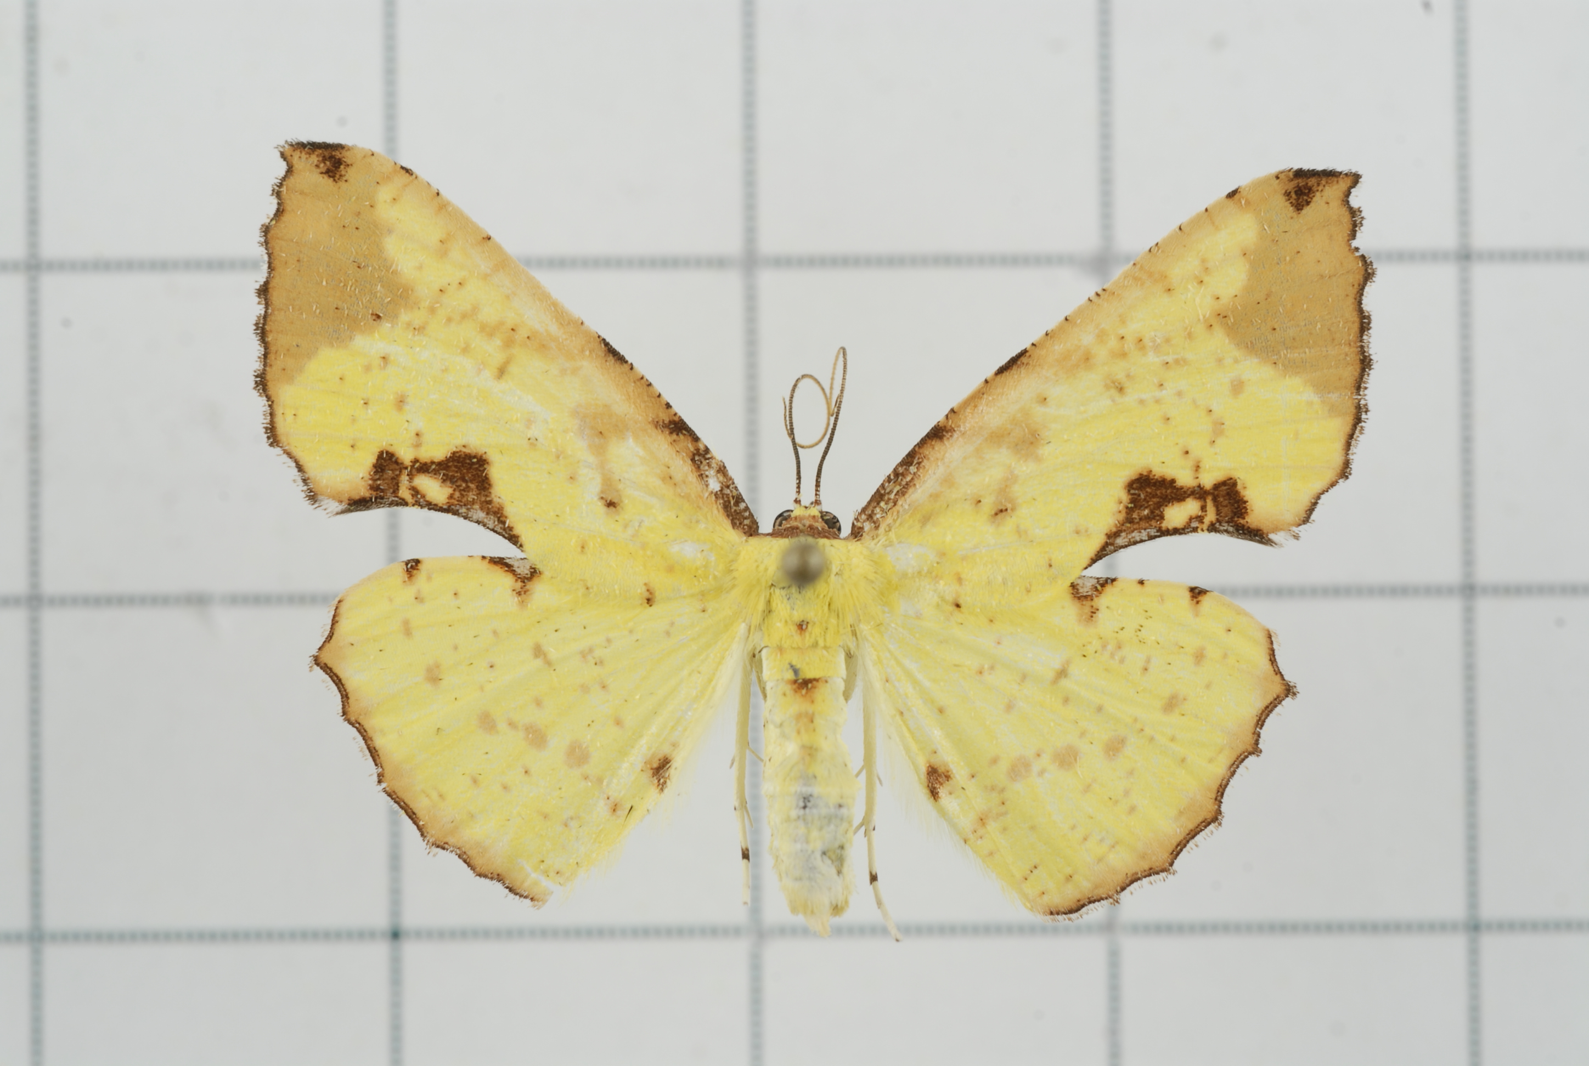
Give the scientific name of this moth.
Corymica pryeri
